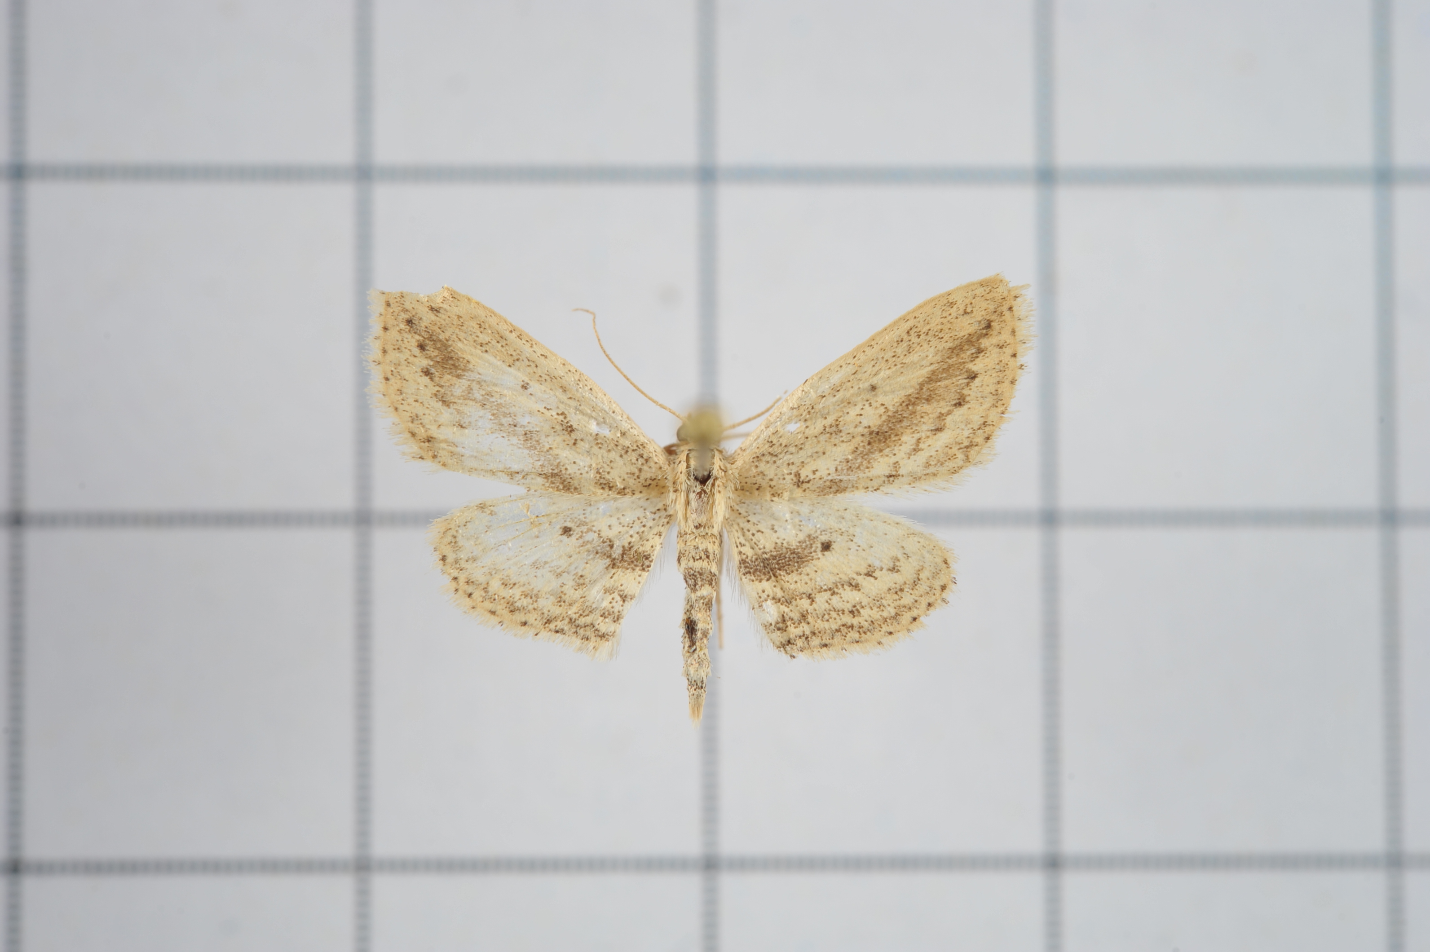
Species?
Scopula emissaria emissaria
